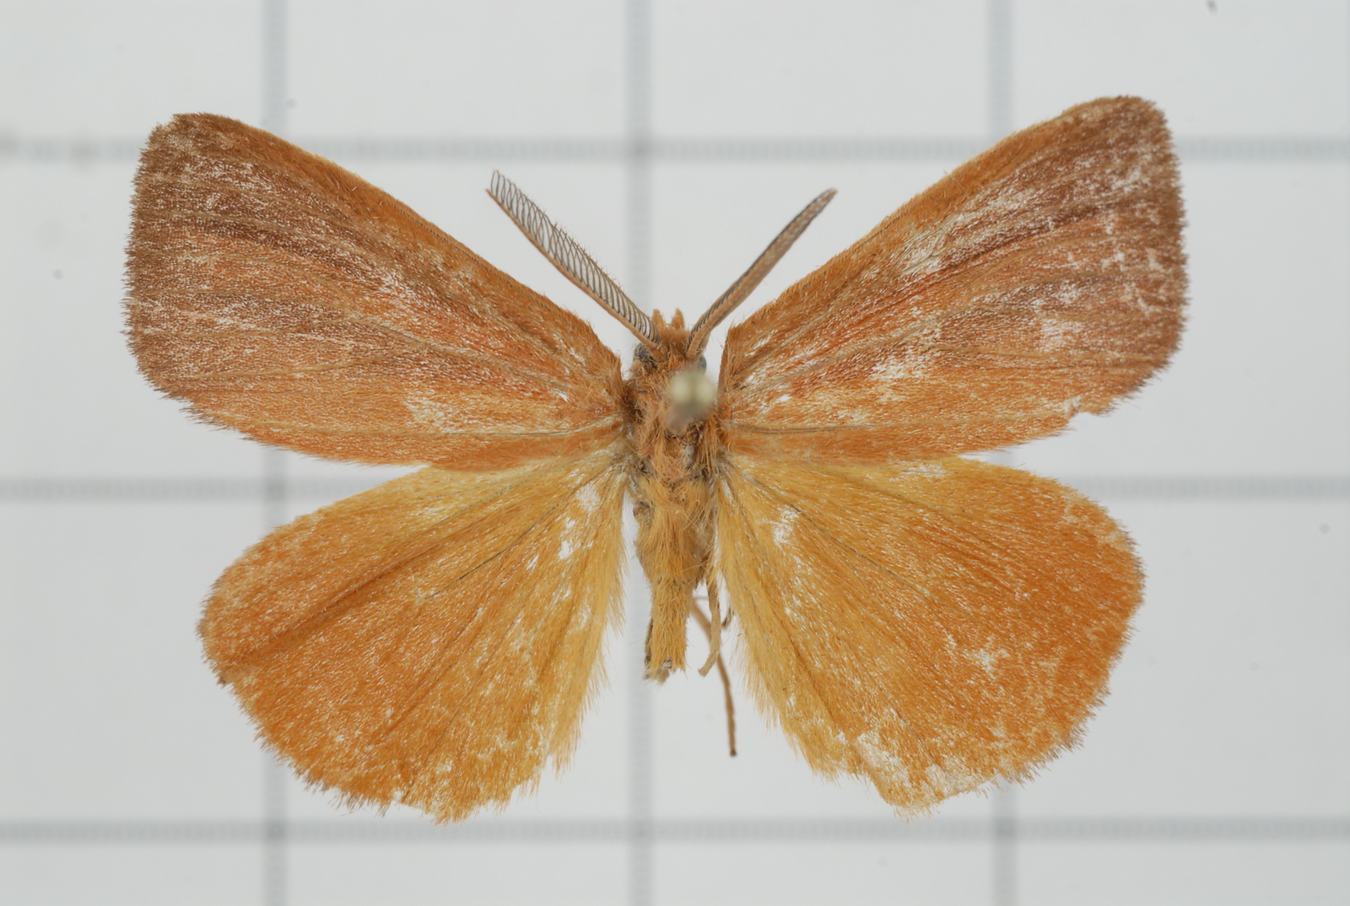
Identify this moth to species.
Pantana substrigosa
